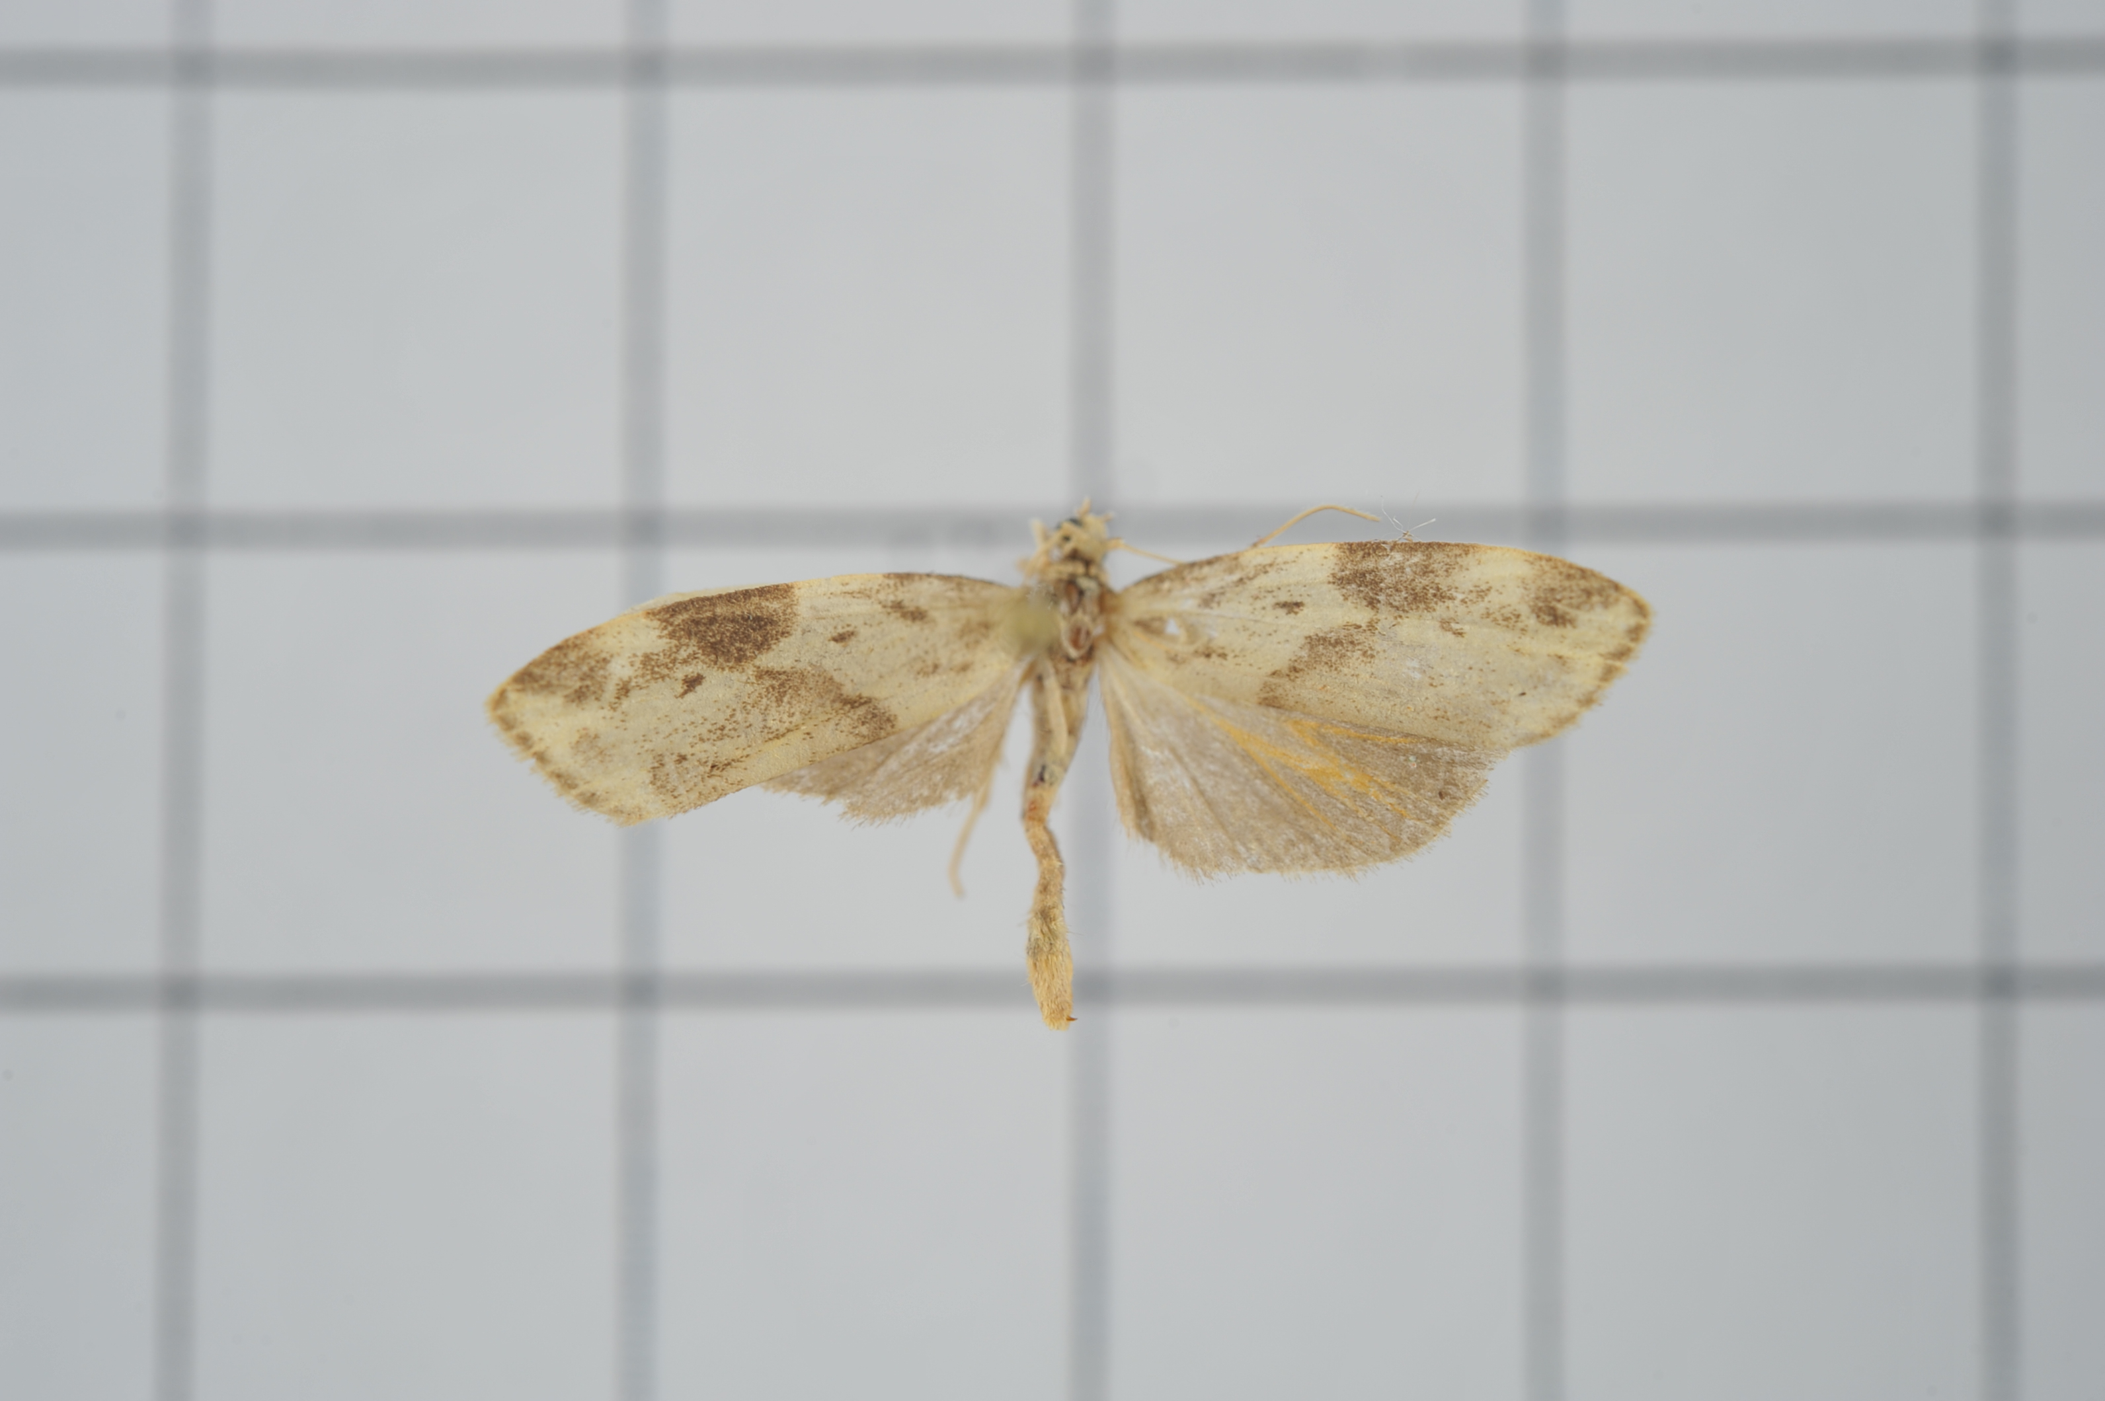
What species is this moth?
Meteugoa ochrivena
